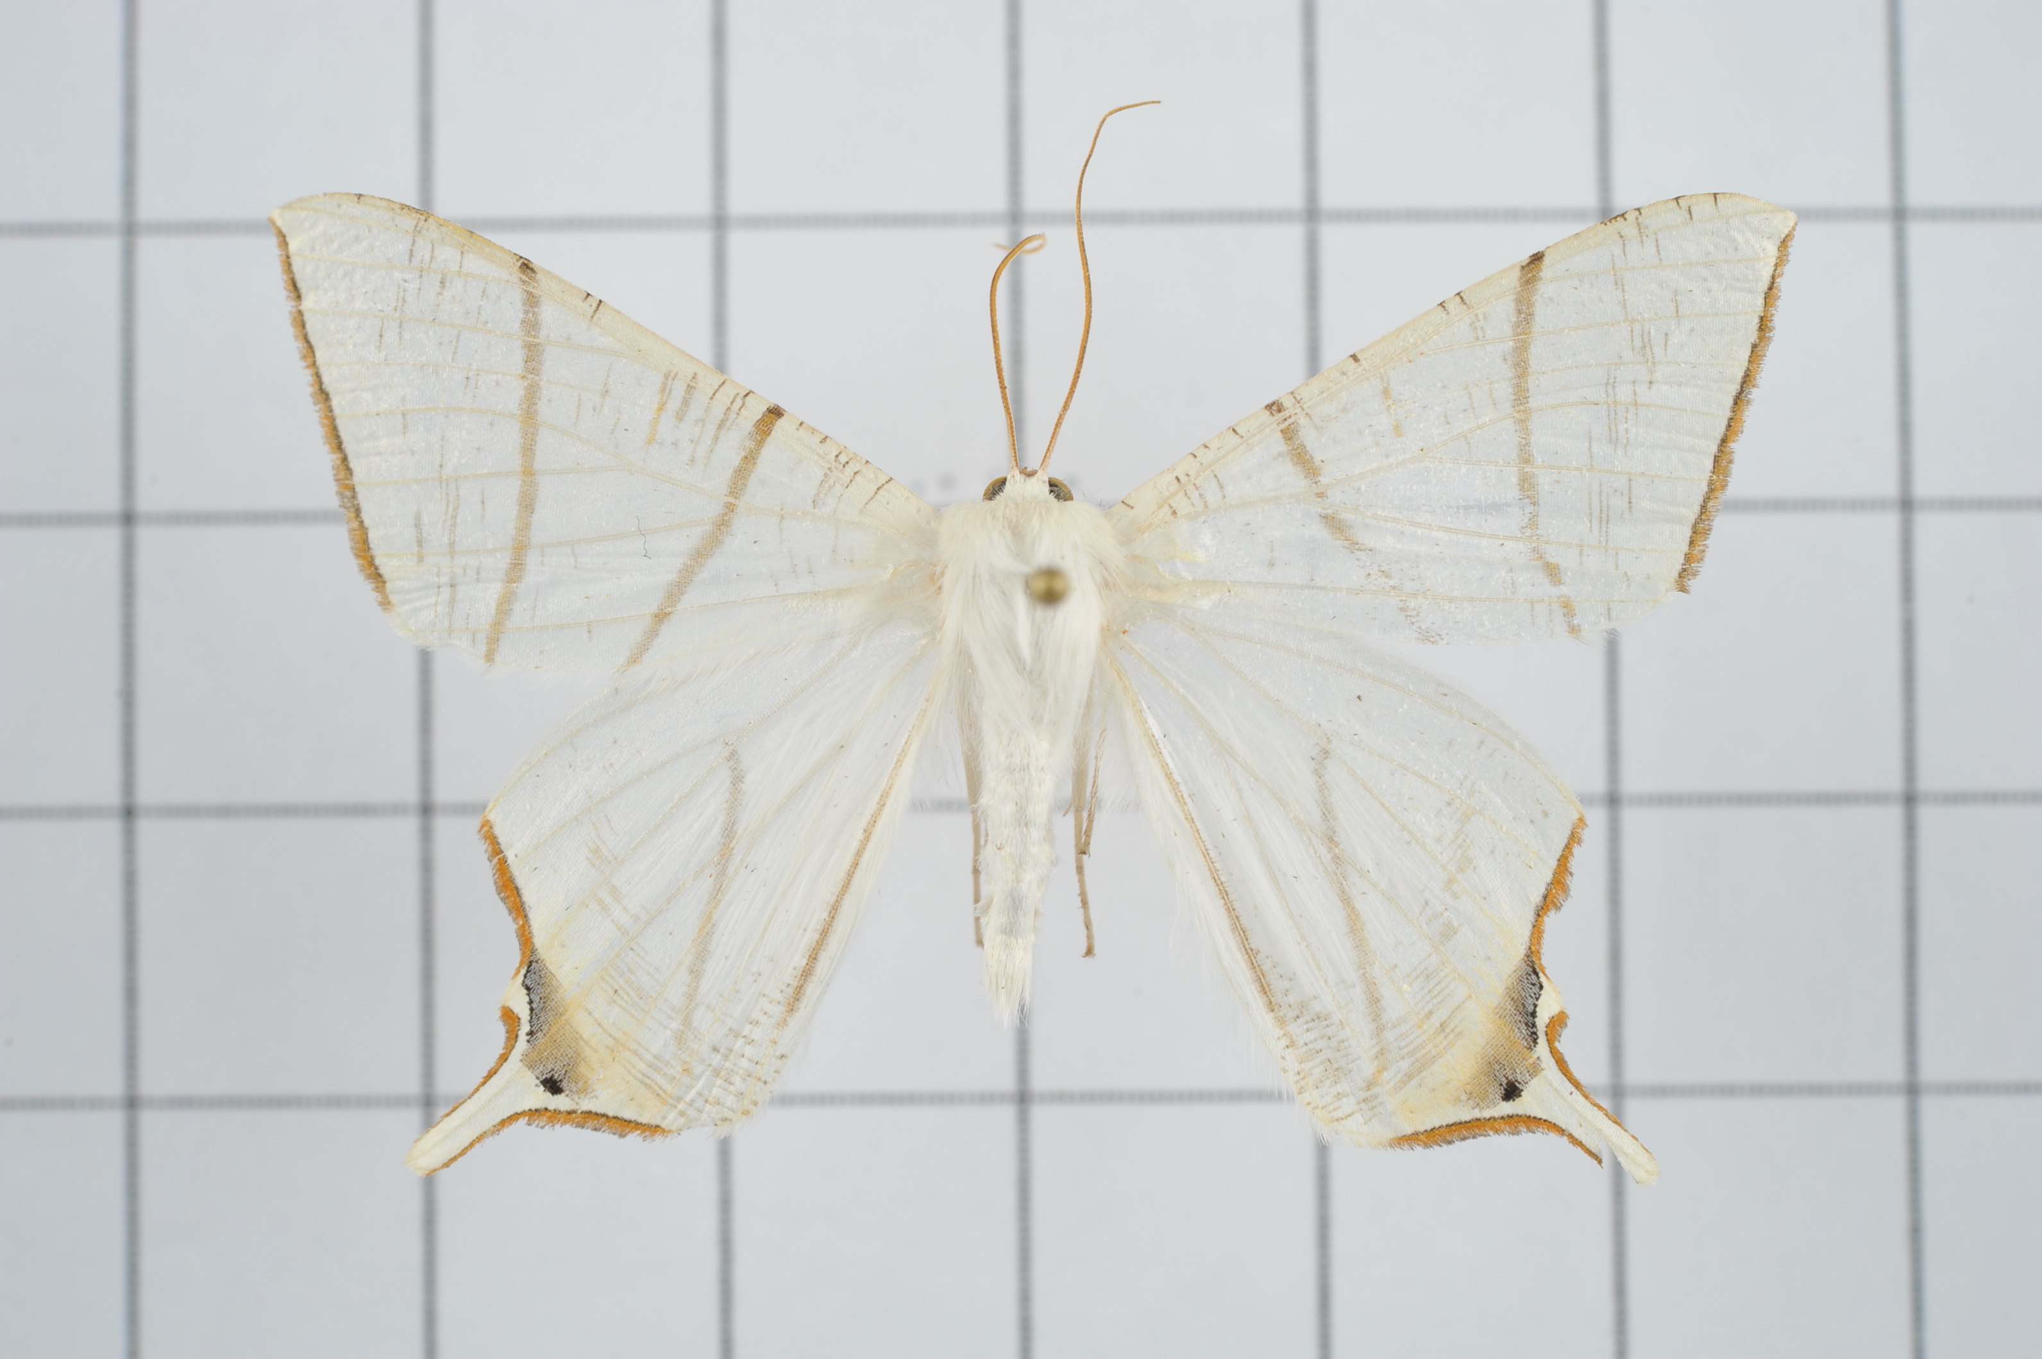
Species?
Ourapteryx clara formosana
